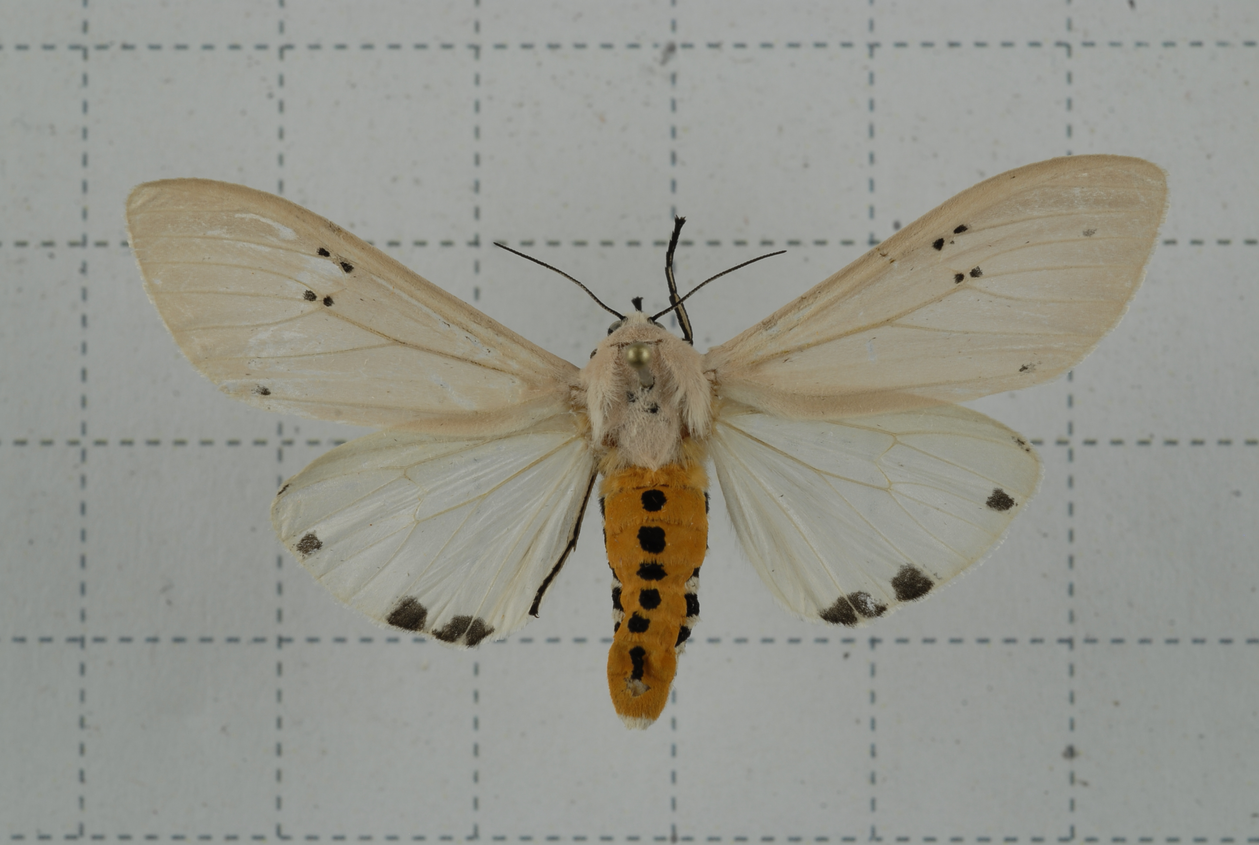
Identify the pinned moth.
Creatonotos transiens koni
